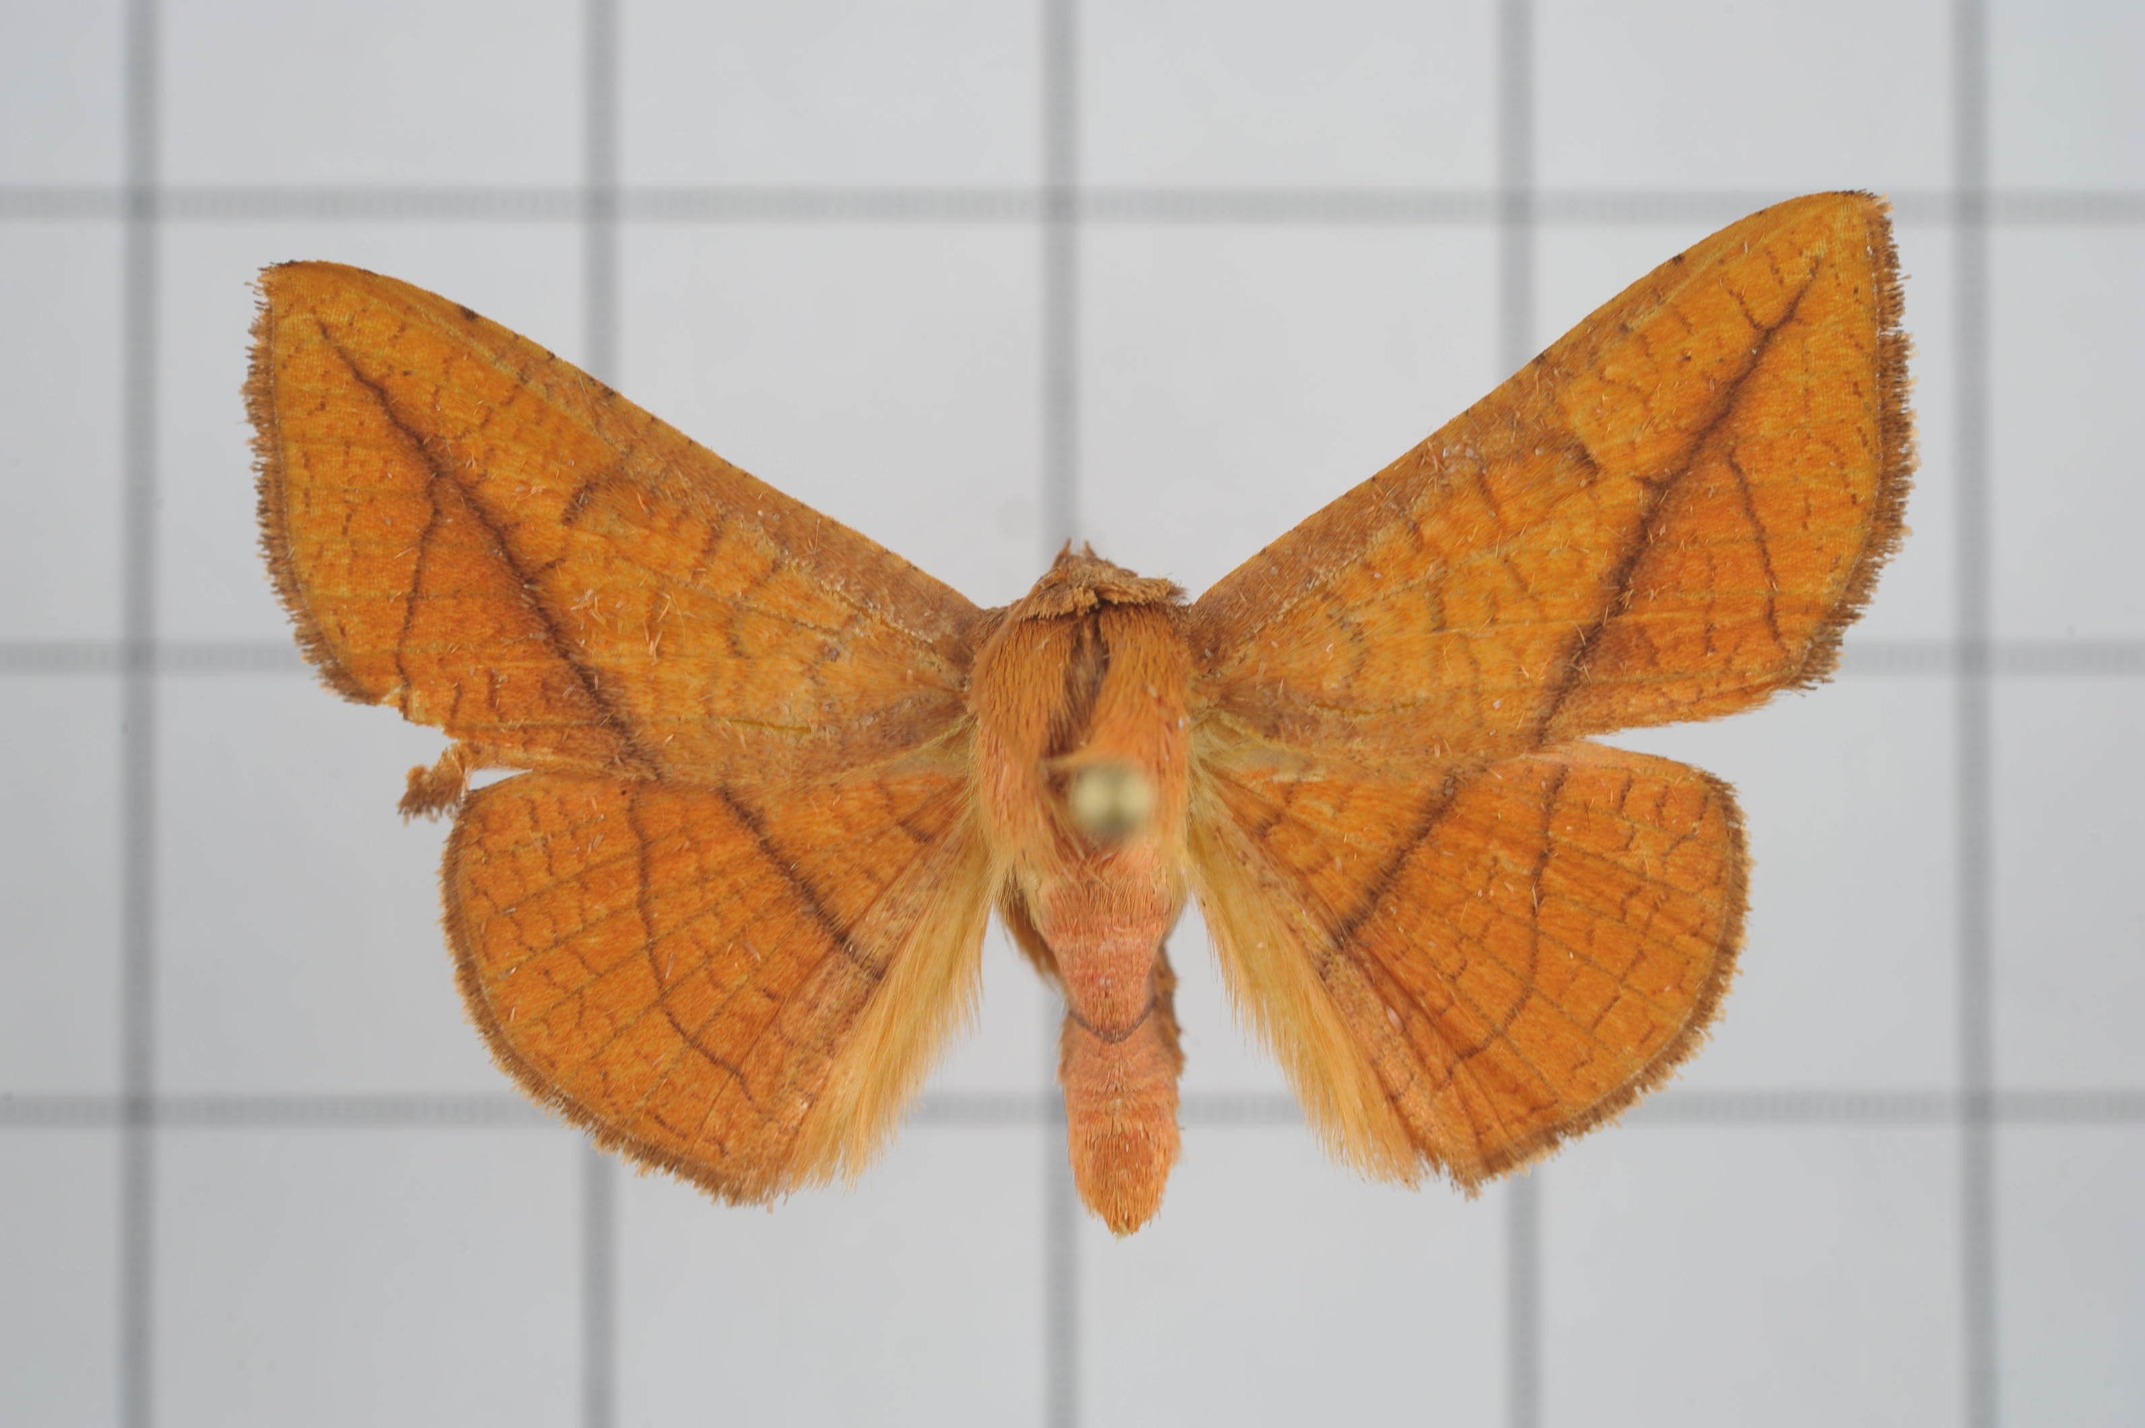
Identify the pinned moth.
Sonagara strigipennis
